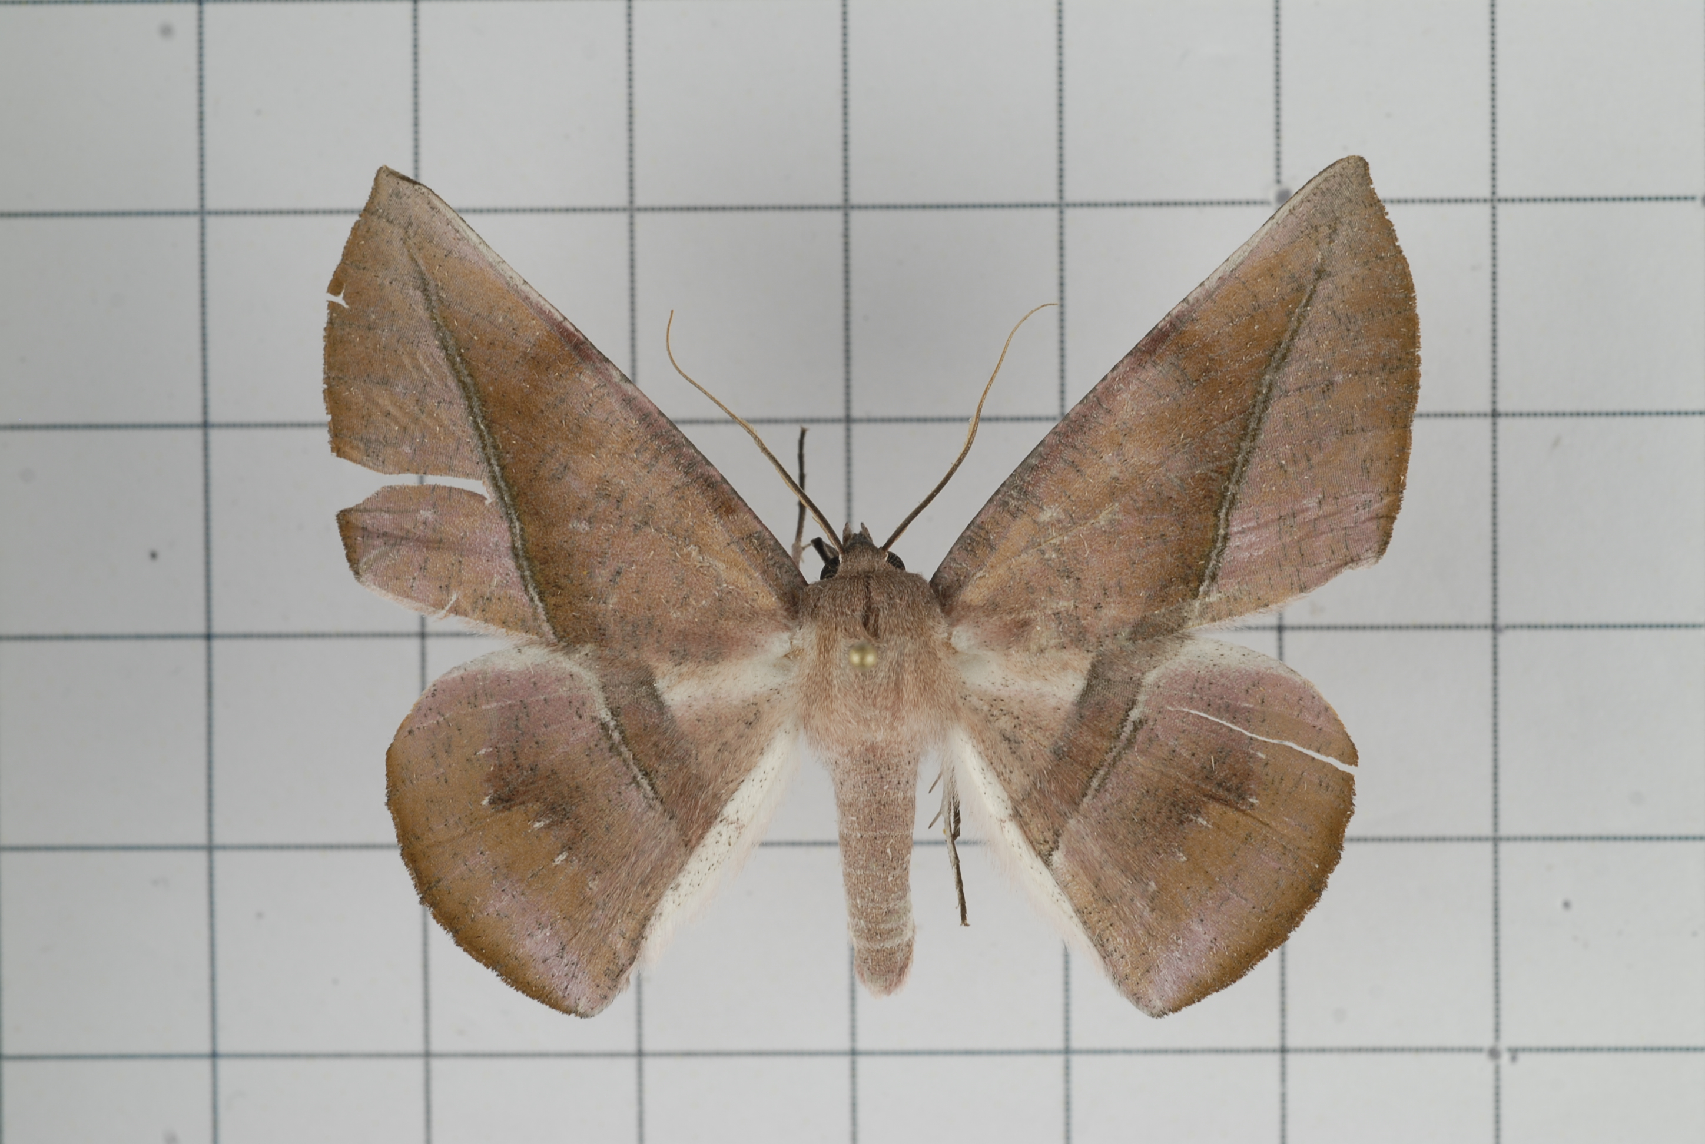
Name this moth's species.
Sarcinodes yayeyamana
